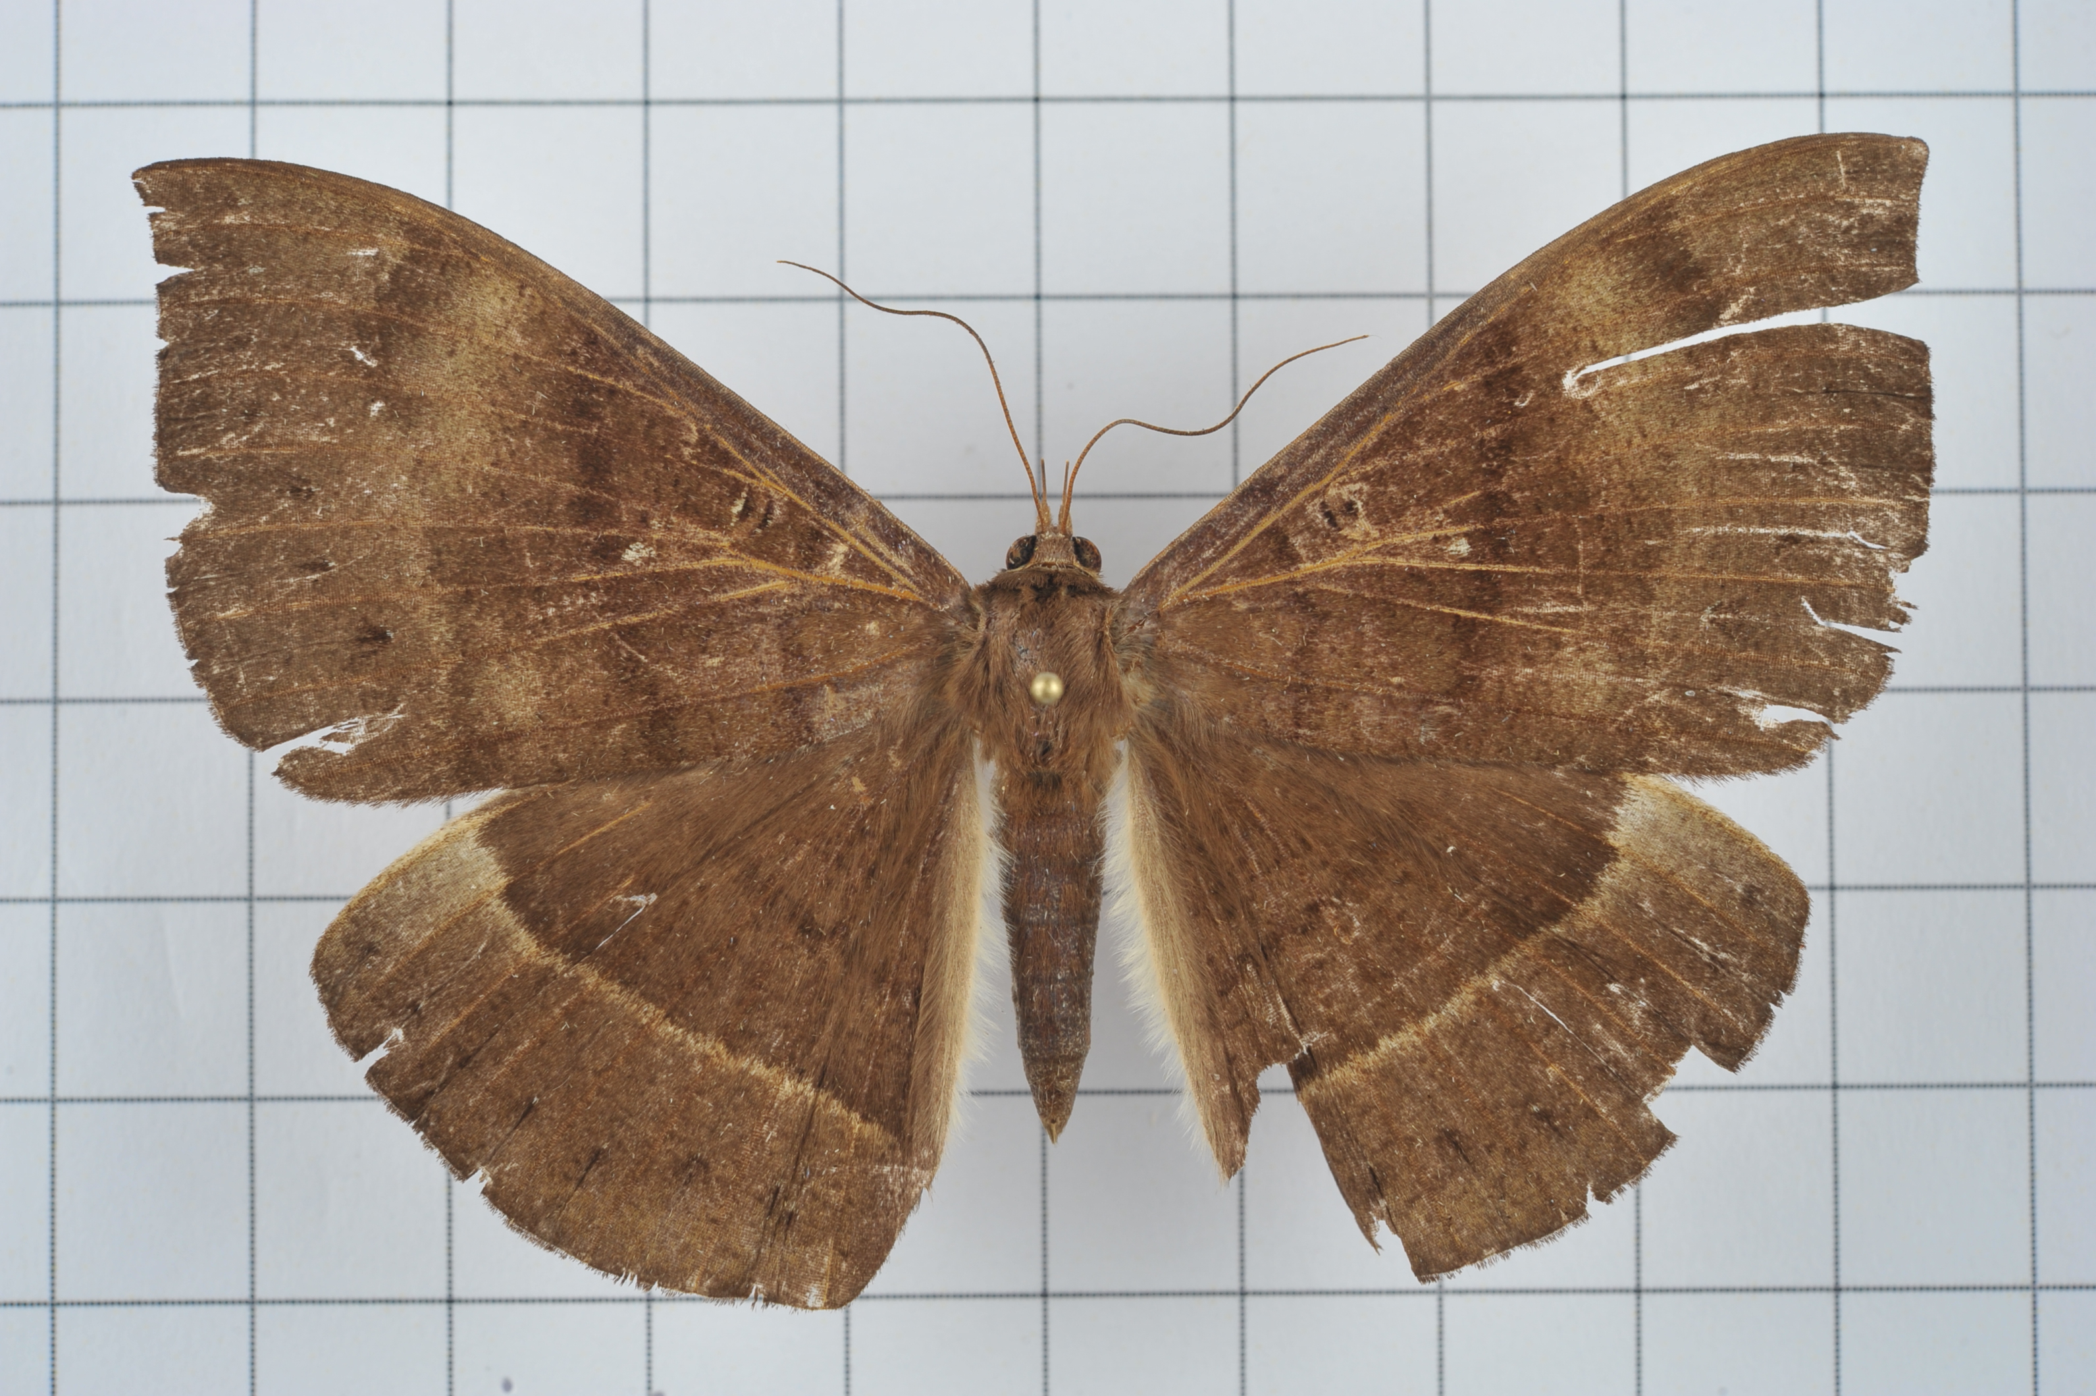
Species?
Lygniodes hypoleuca
